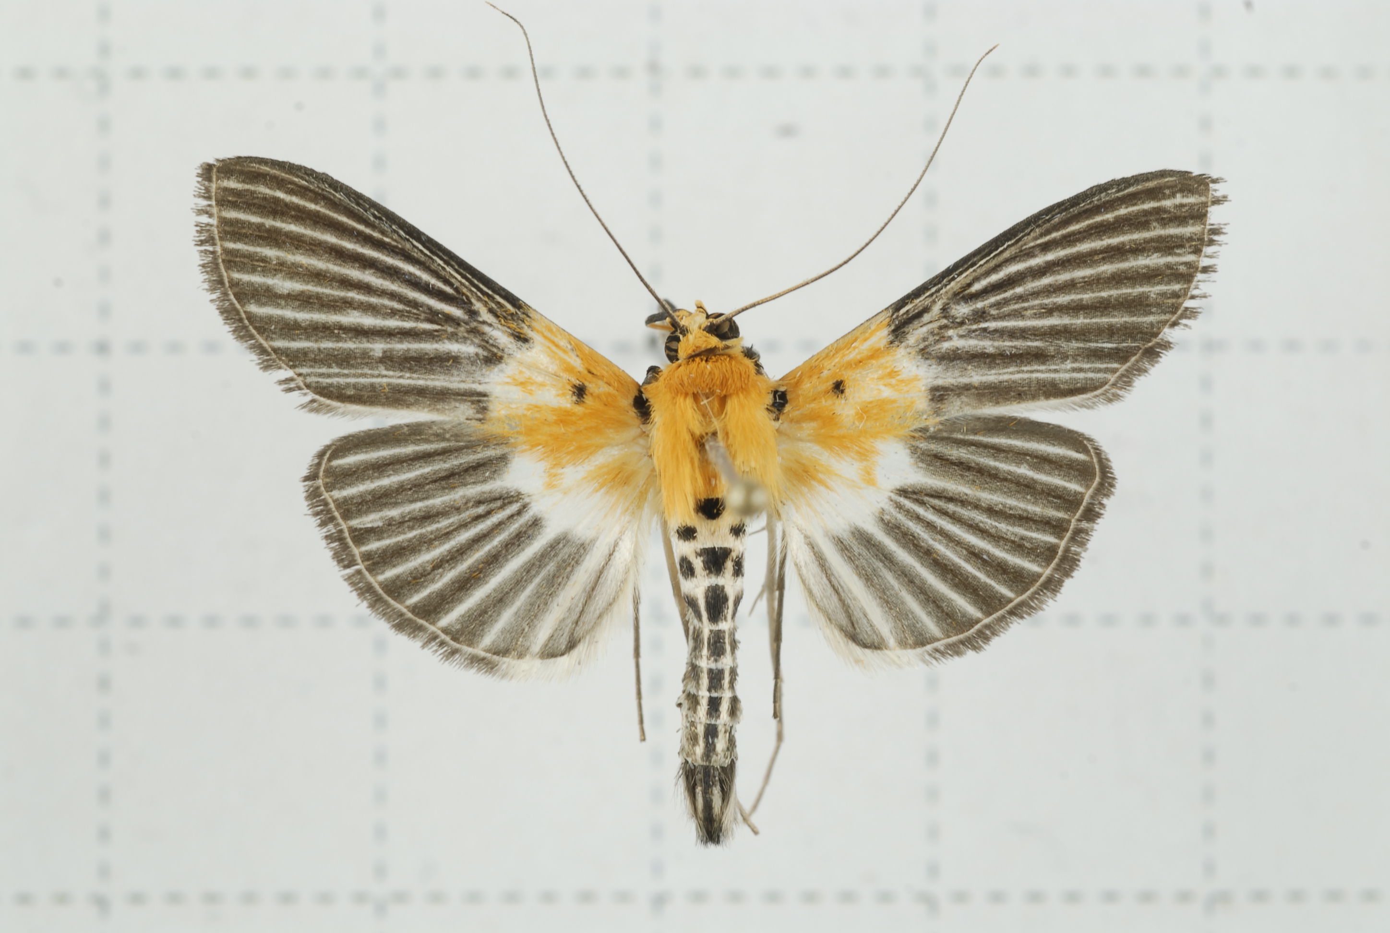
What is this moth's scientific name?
Nevrina procopia
